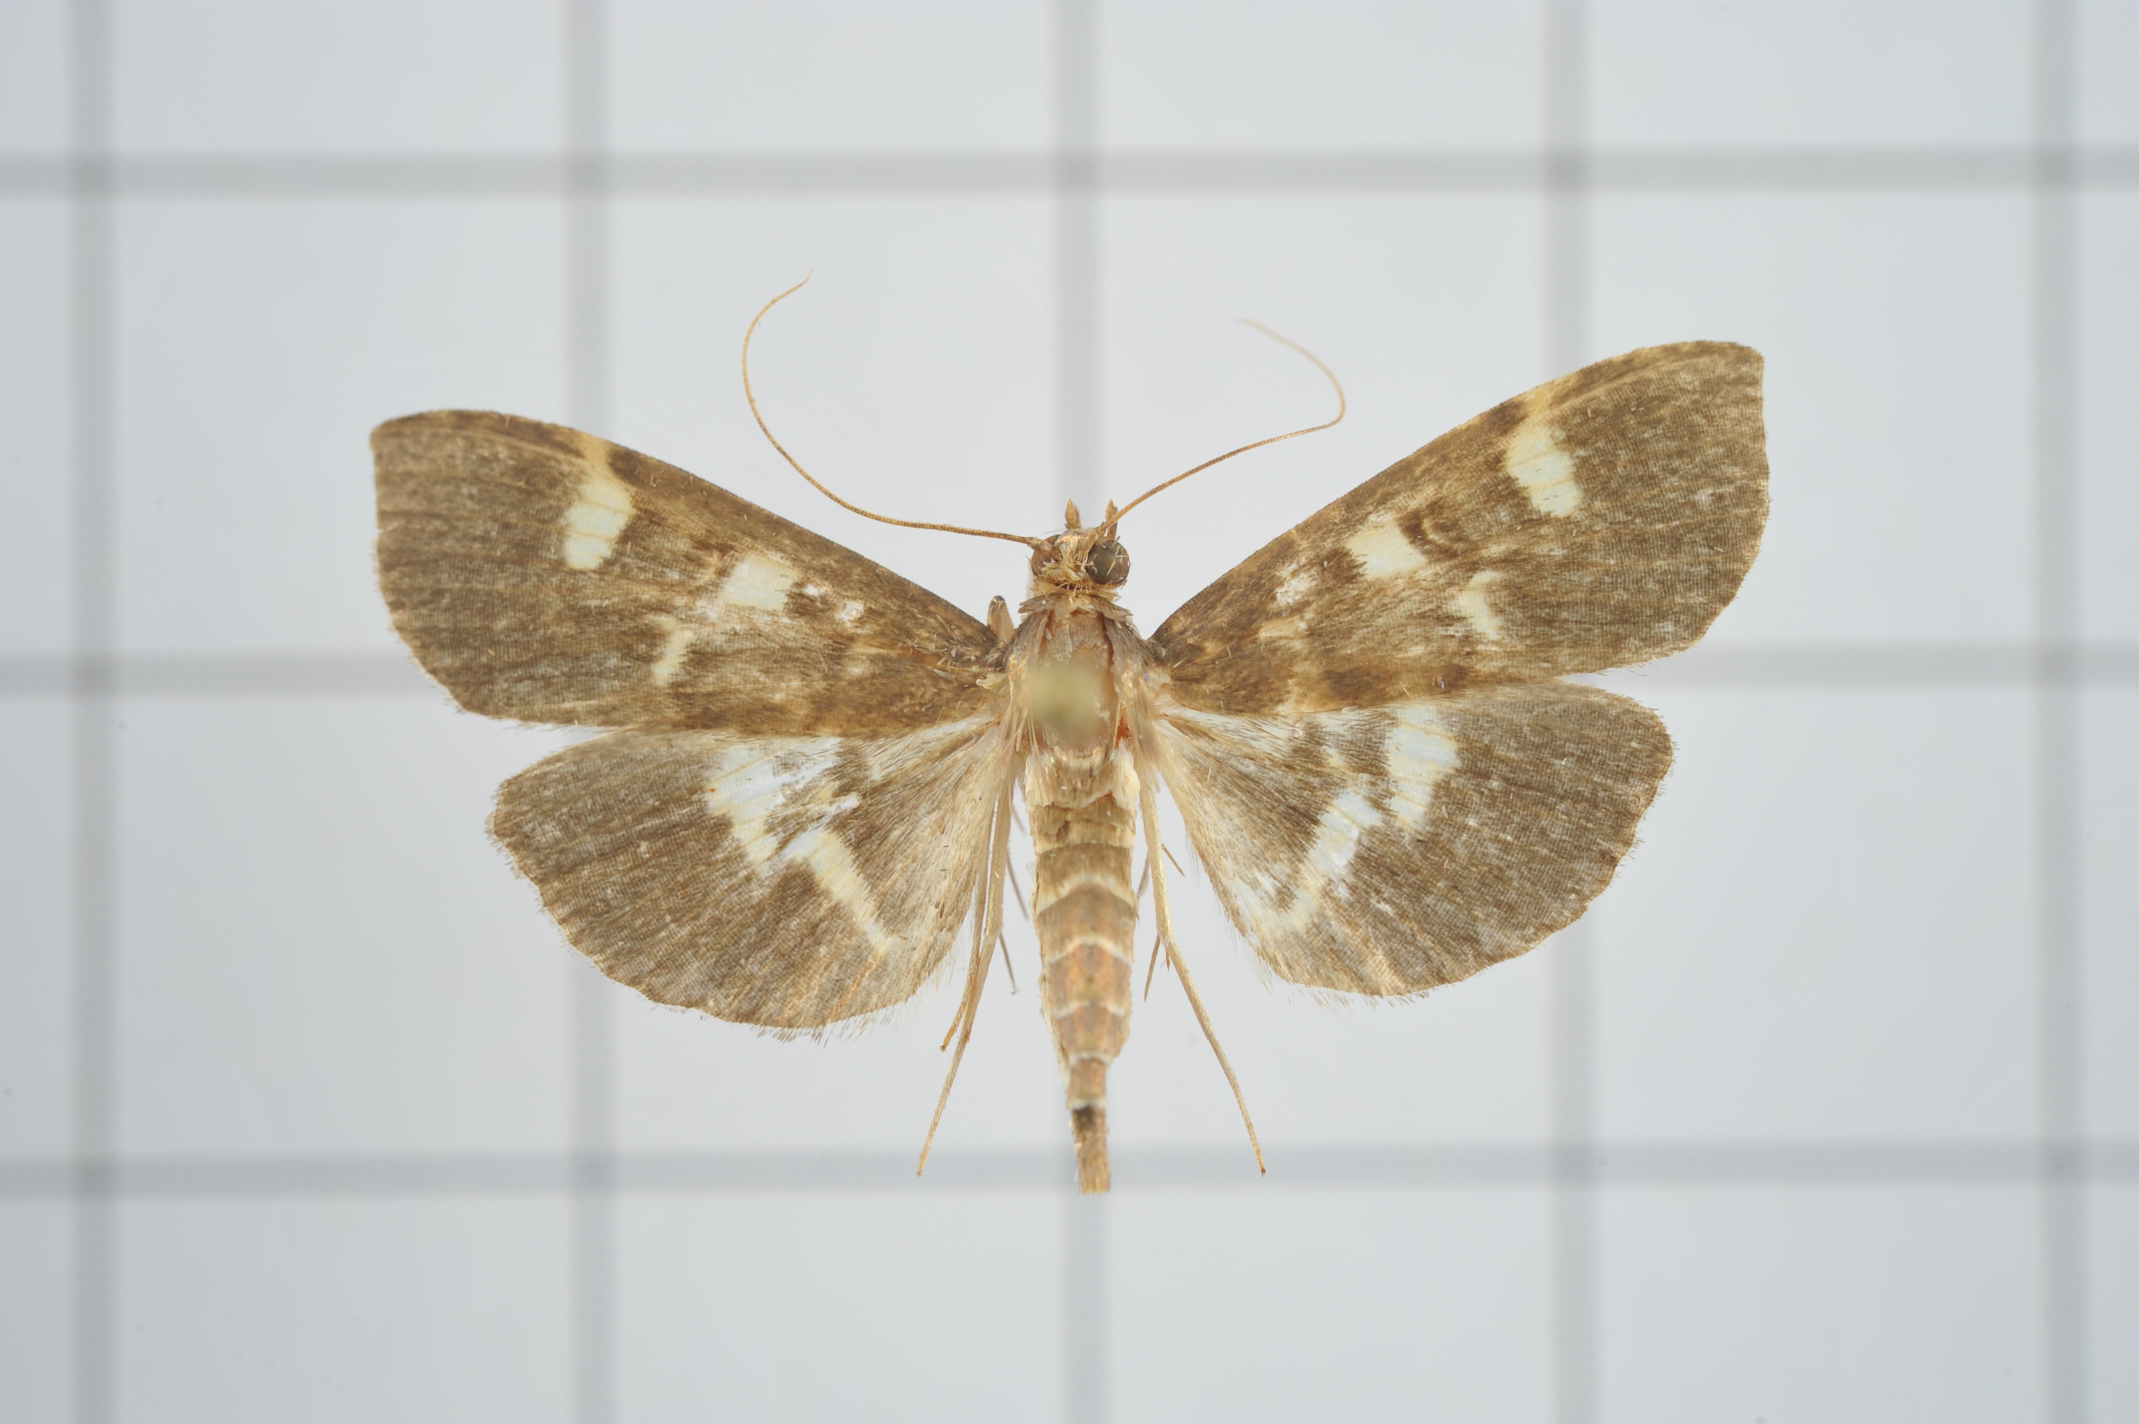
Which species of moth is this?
Herpetogramma luctuosalis
